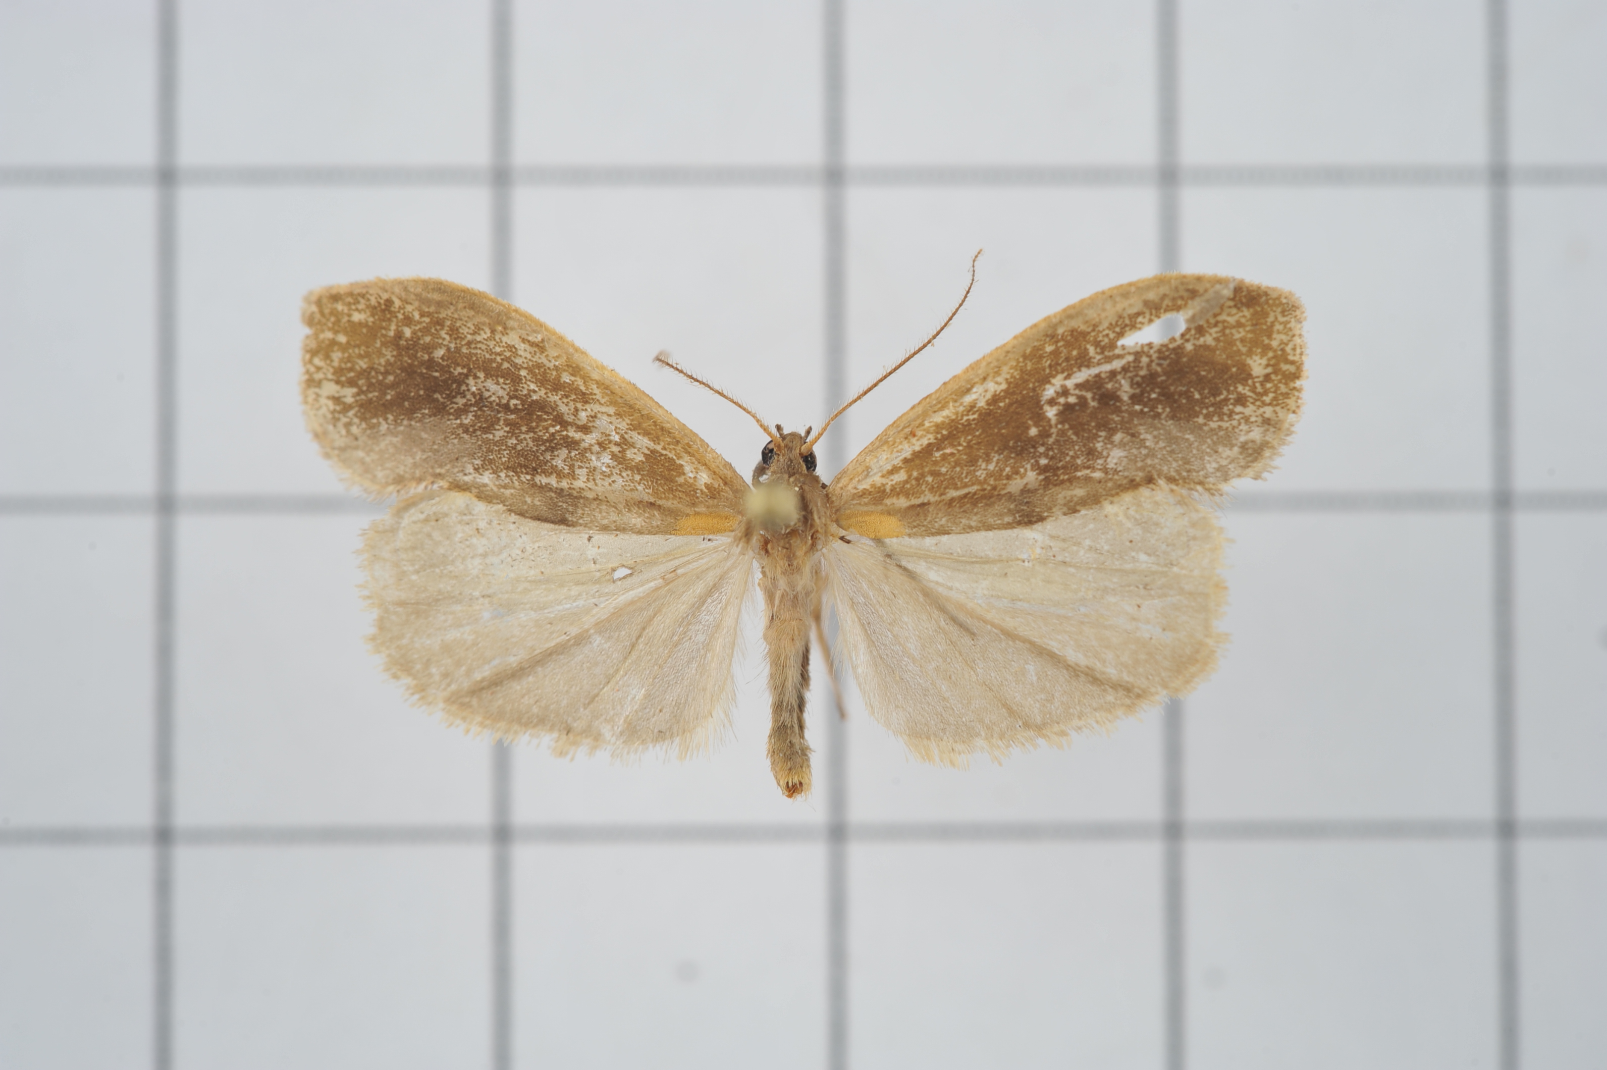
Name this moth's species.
Gampola sinica
